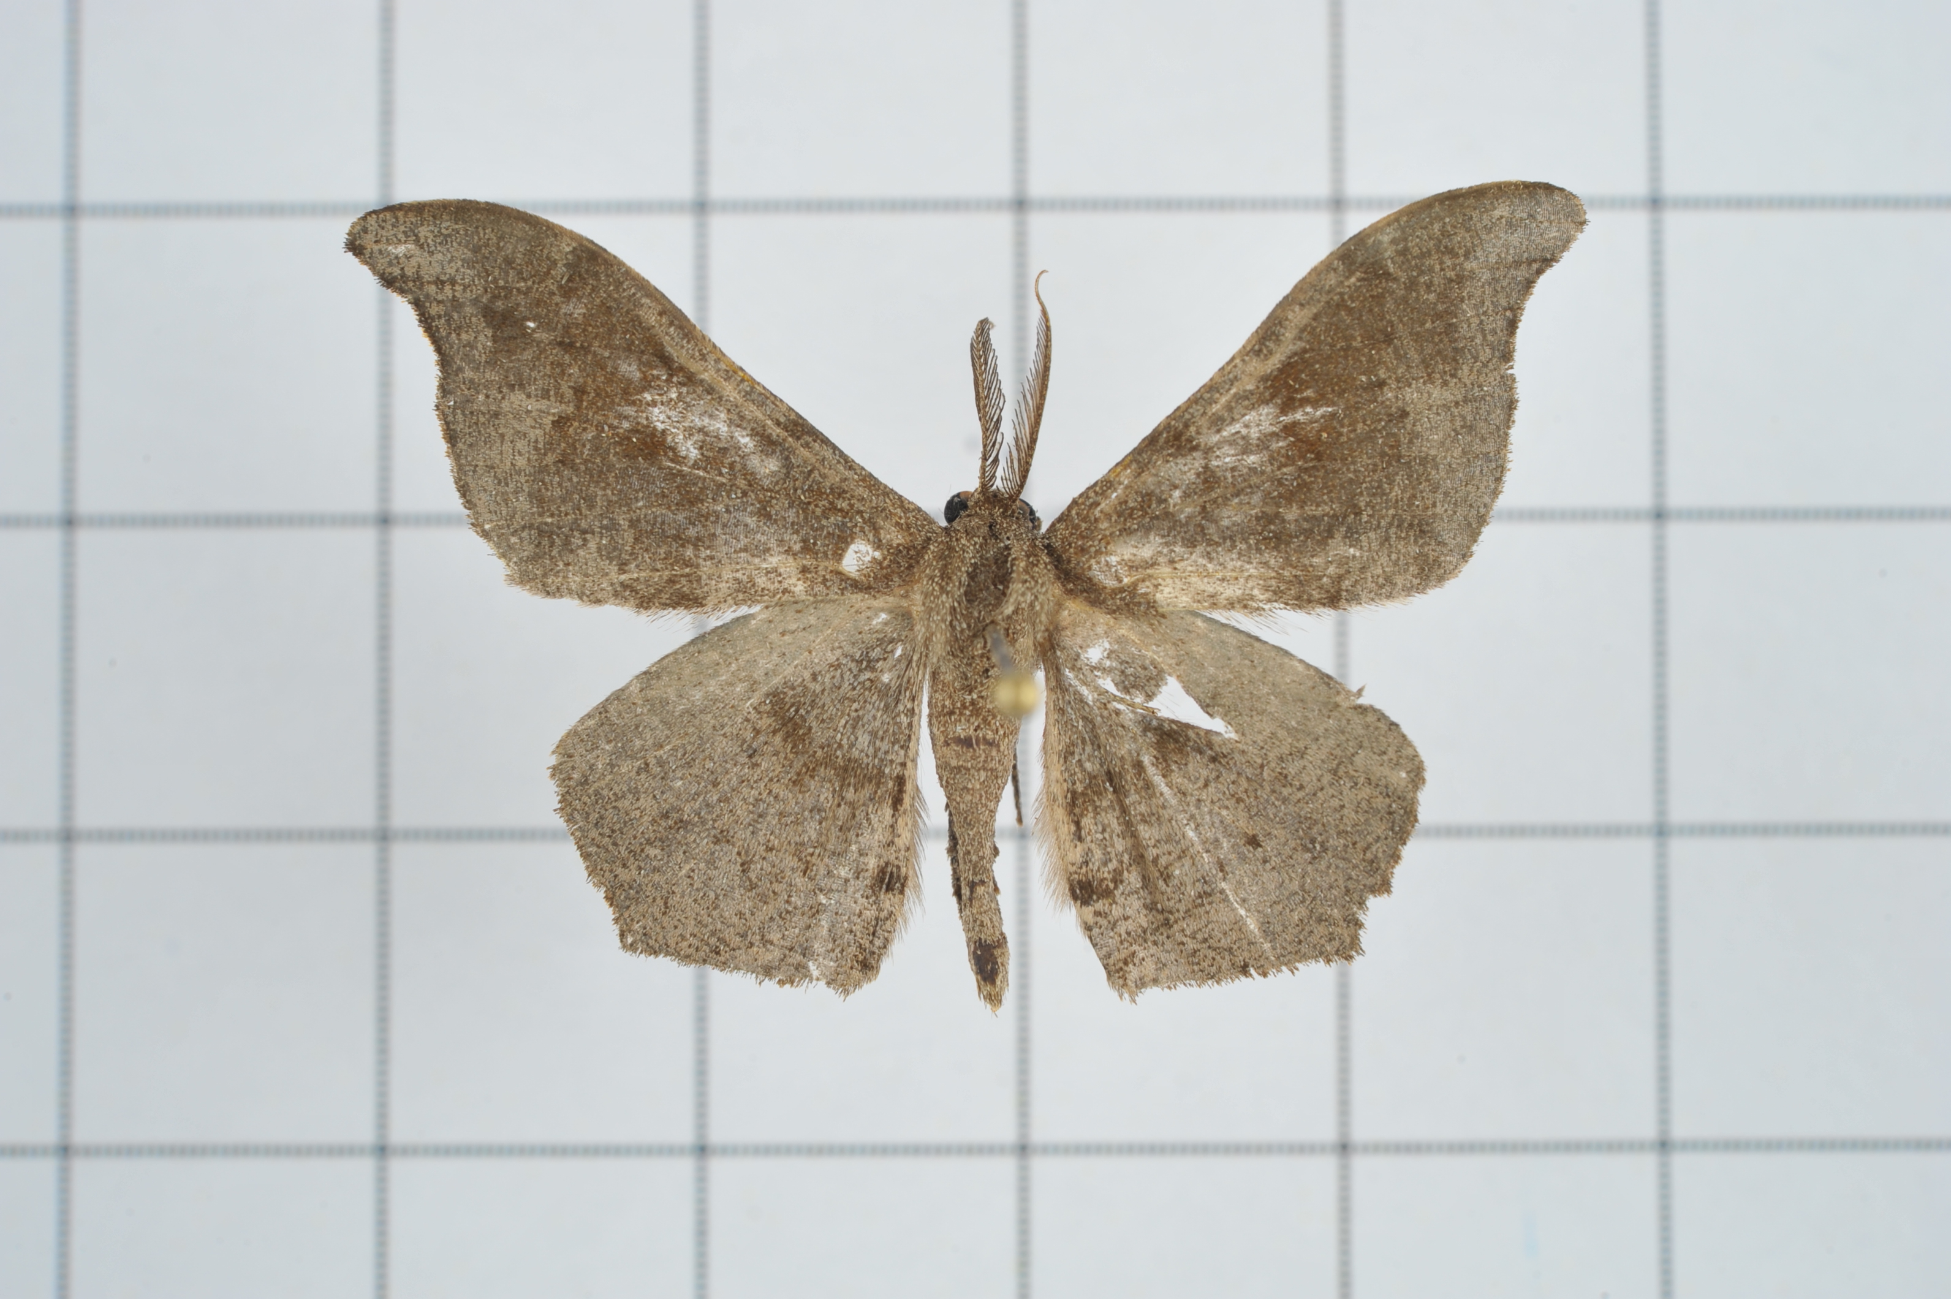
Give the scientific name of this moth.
Hyposidra talaca talaca
